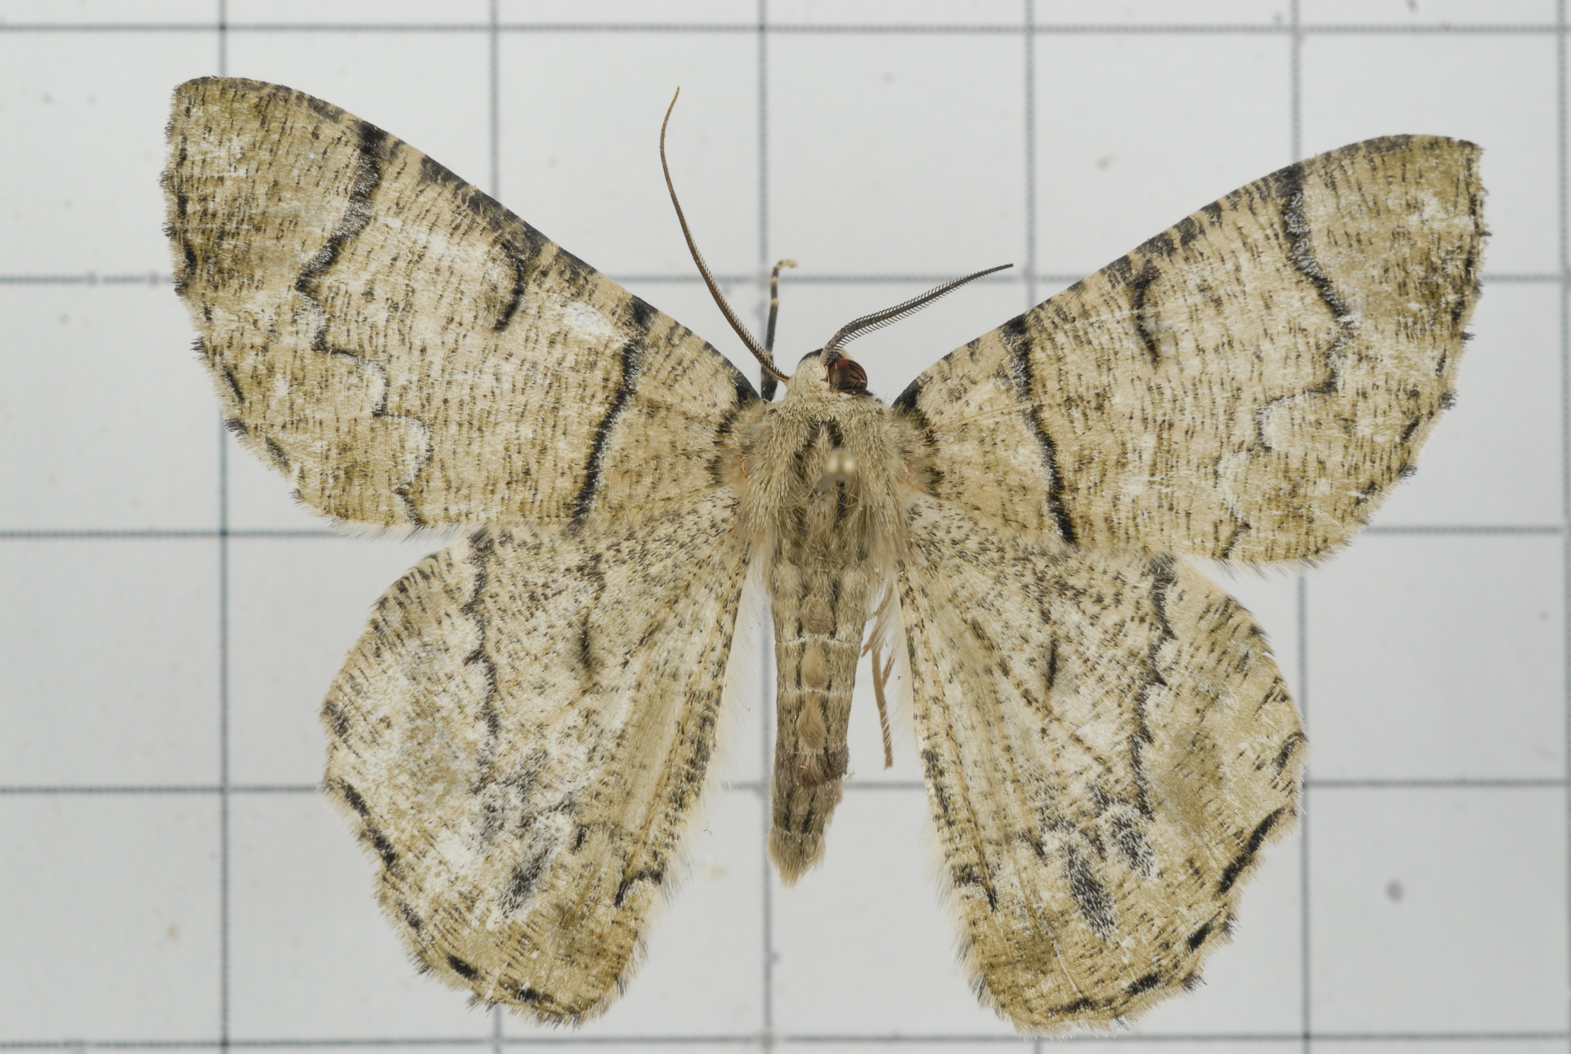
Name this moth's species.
Lophophelma iterans onerosus
